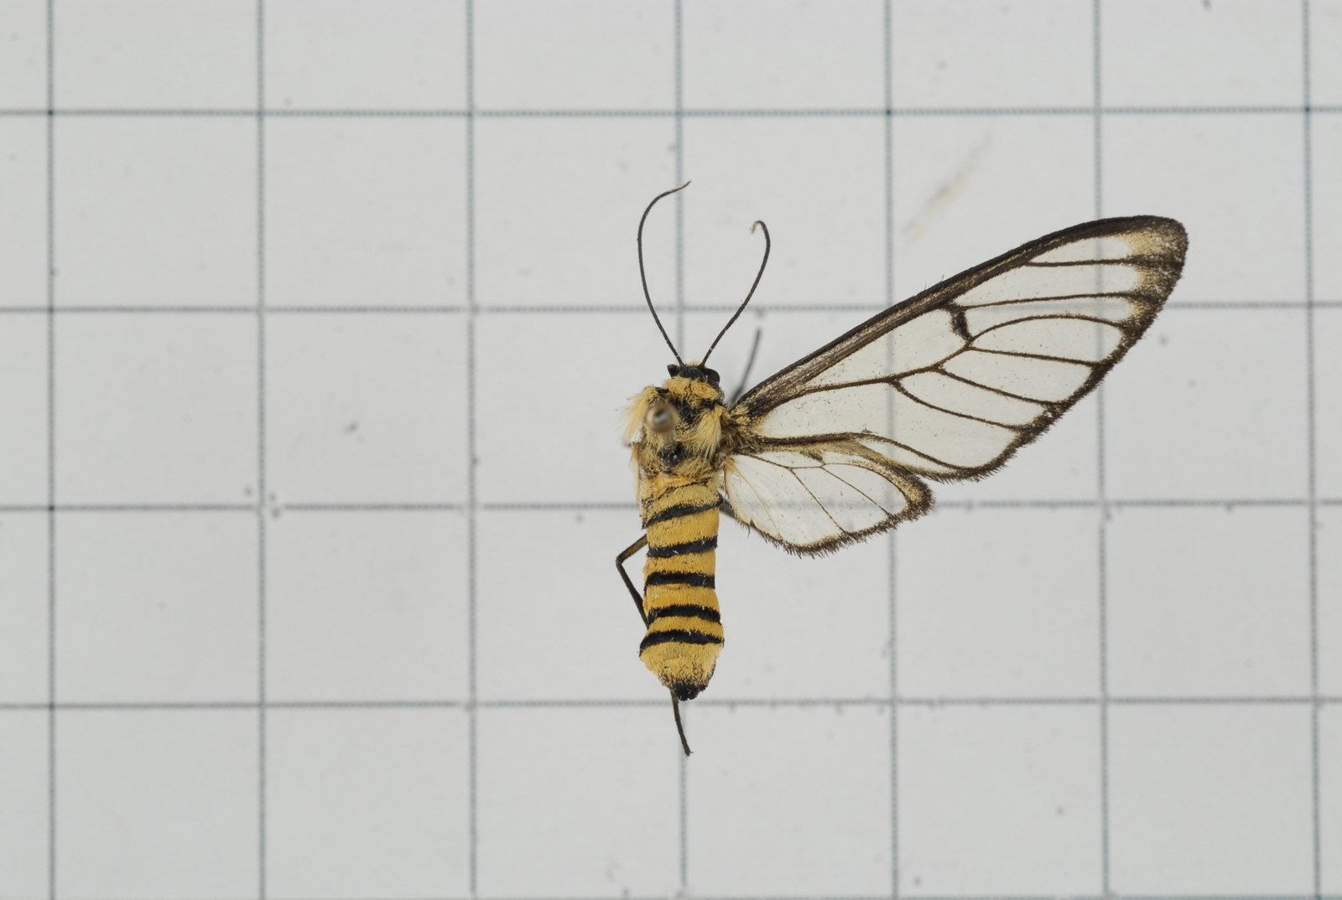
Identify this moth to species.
Amata wilemani
